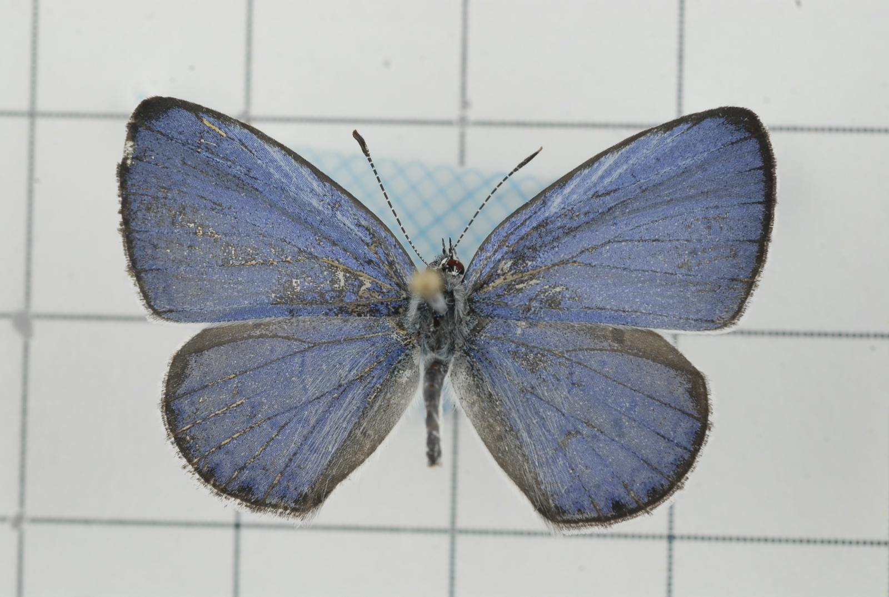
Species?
Acytolepis puspa myla
